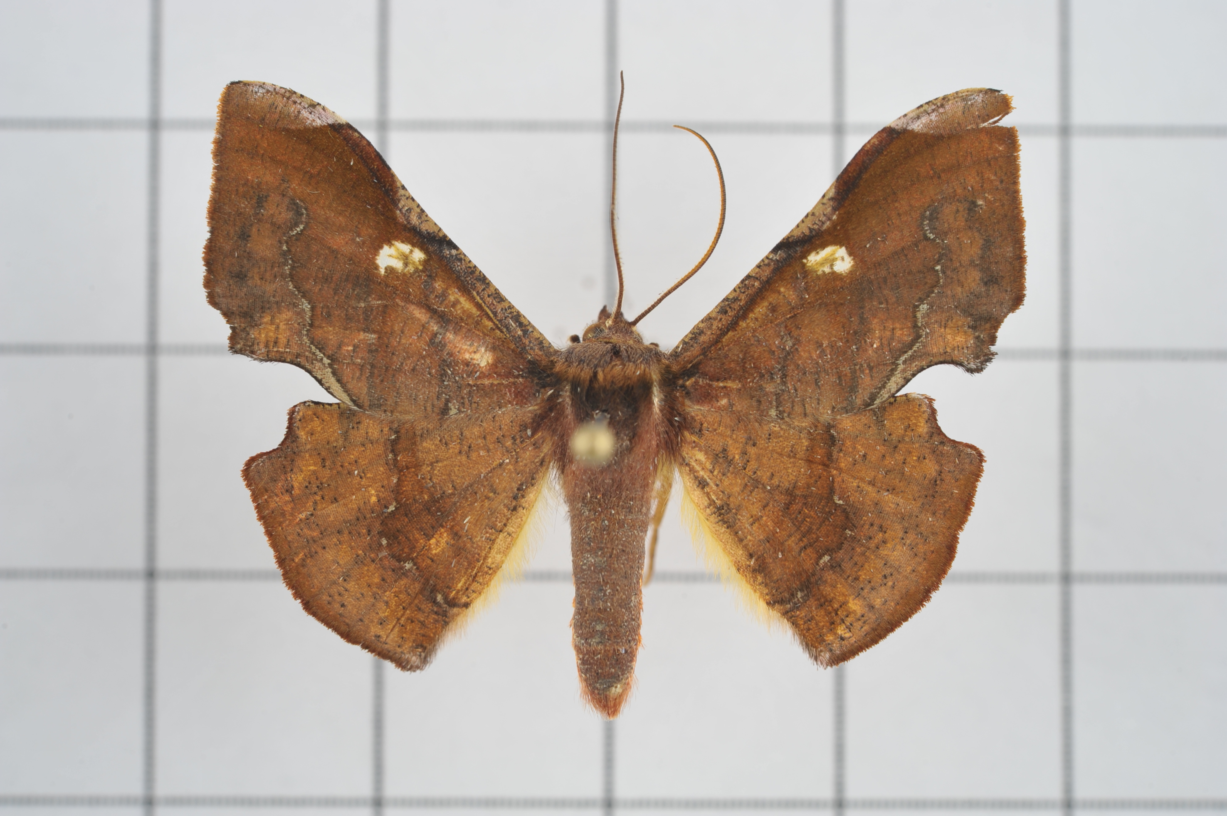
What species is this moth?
Fascellina chromataria
